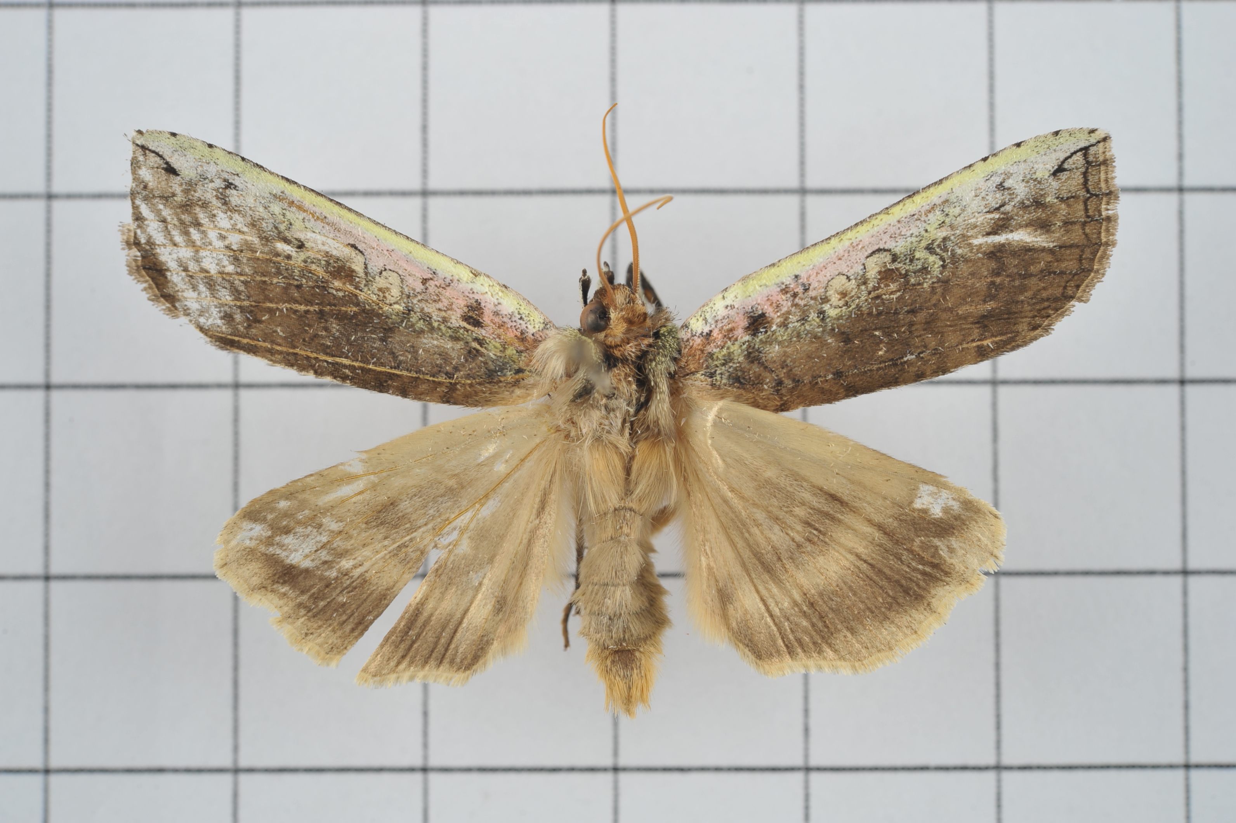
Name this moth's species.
Tethea oberthueri taiwana
